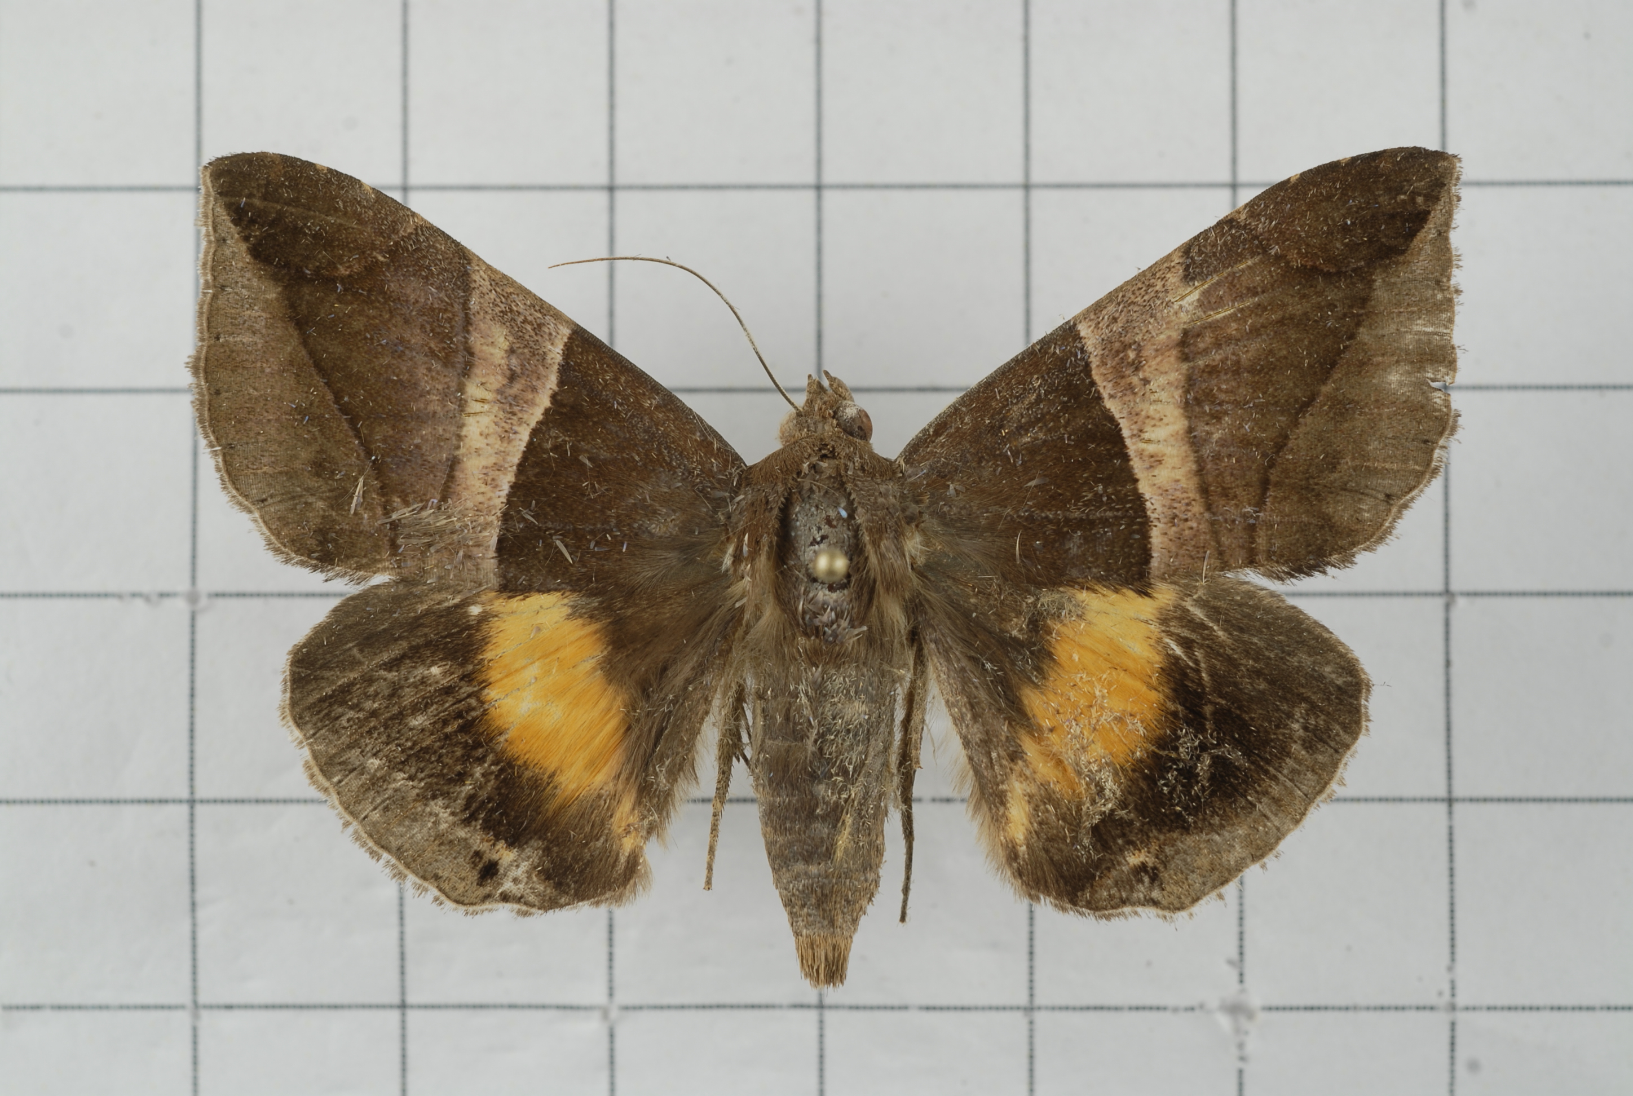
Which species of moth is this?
Bastilla fulvotaenia
